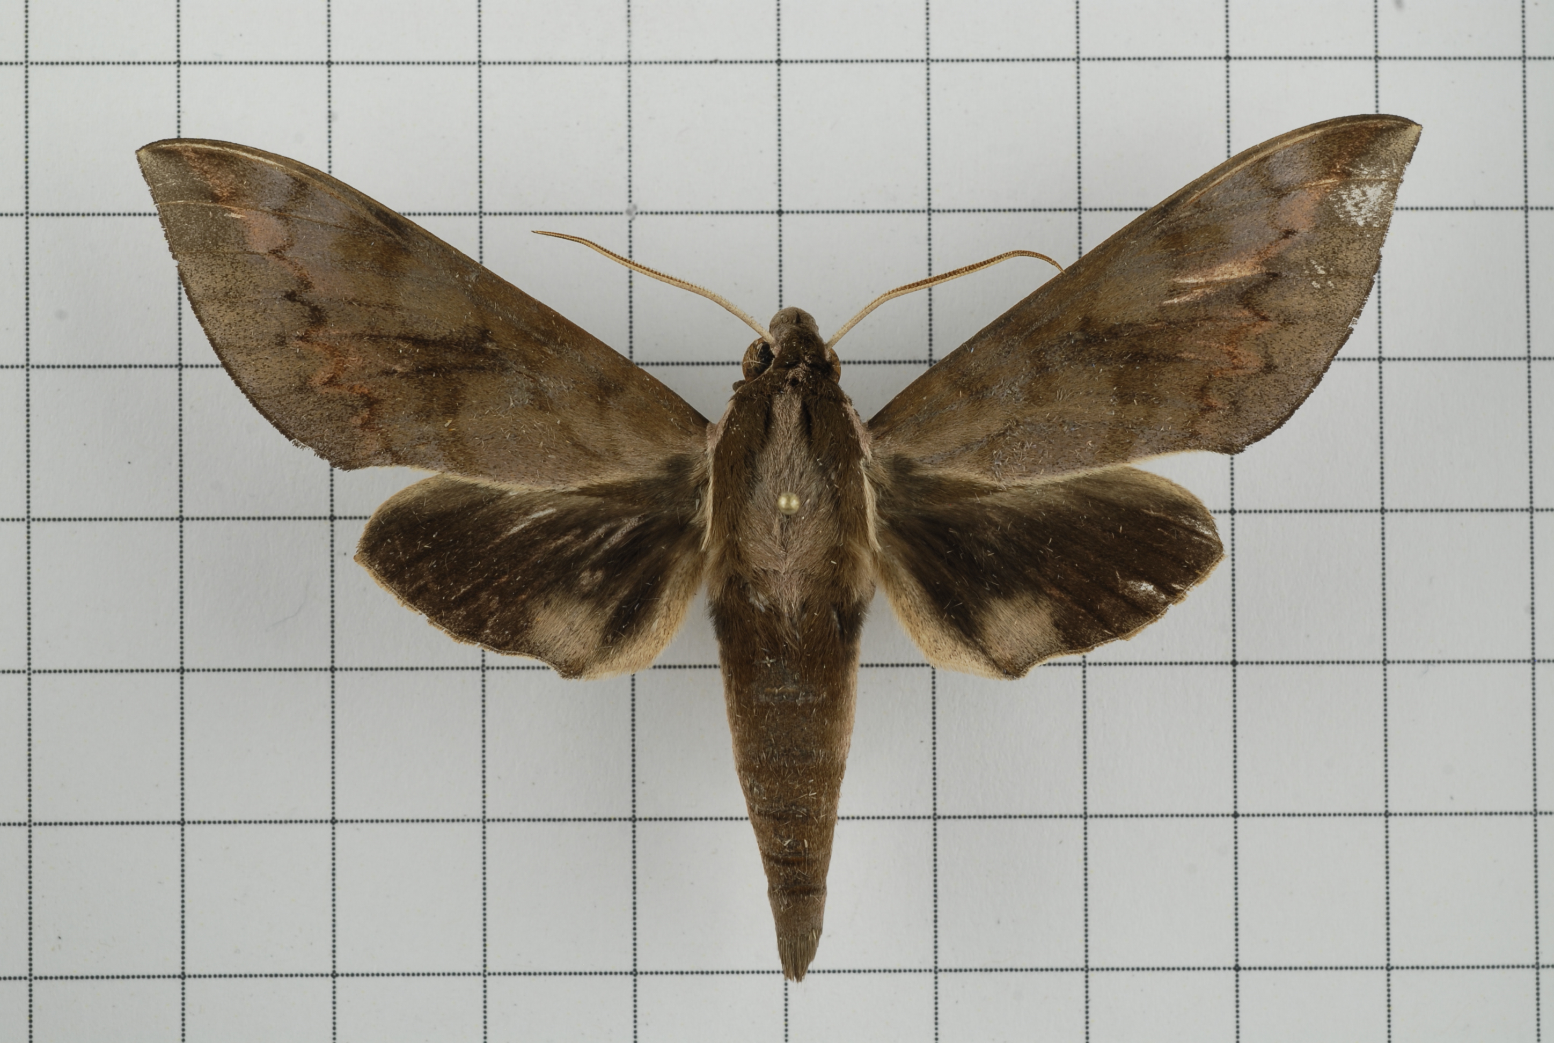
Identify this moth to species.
Acosmerycoides harterti
